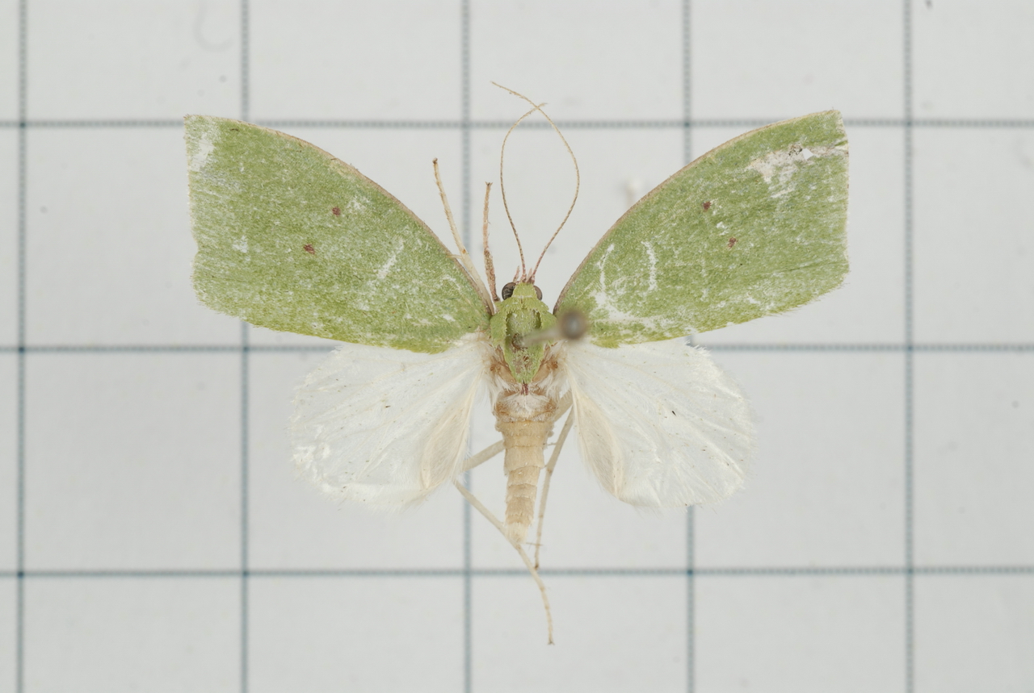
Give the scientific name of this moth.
Tyana falcata
